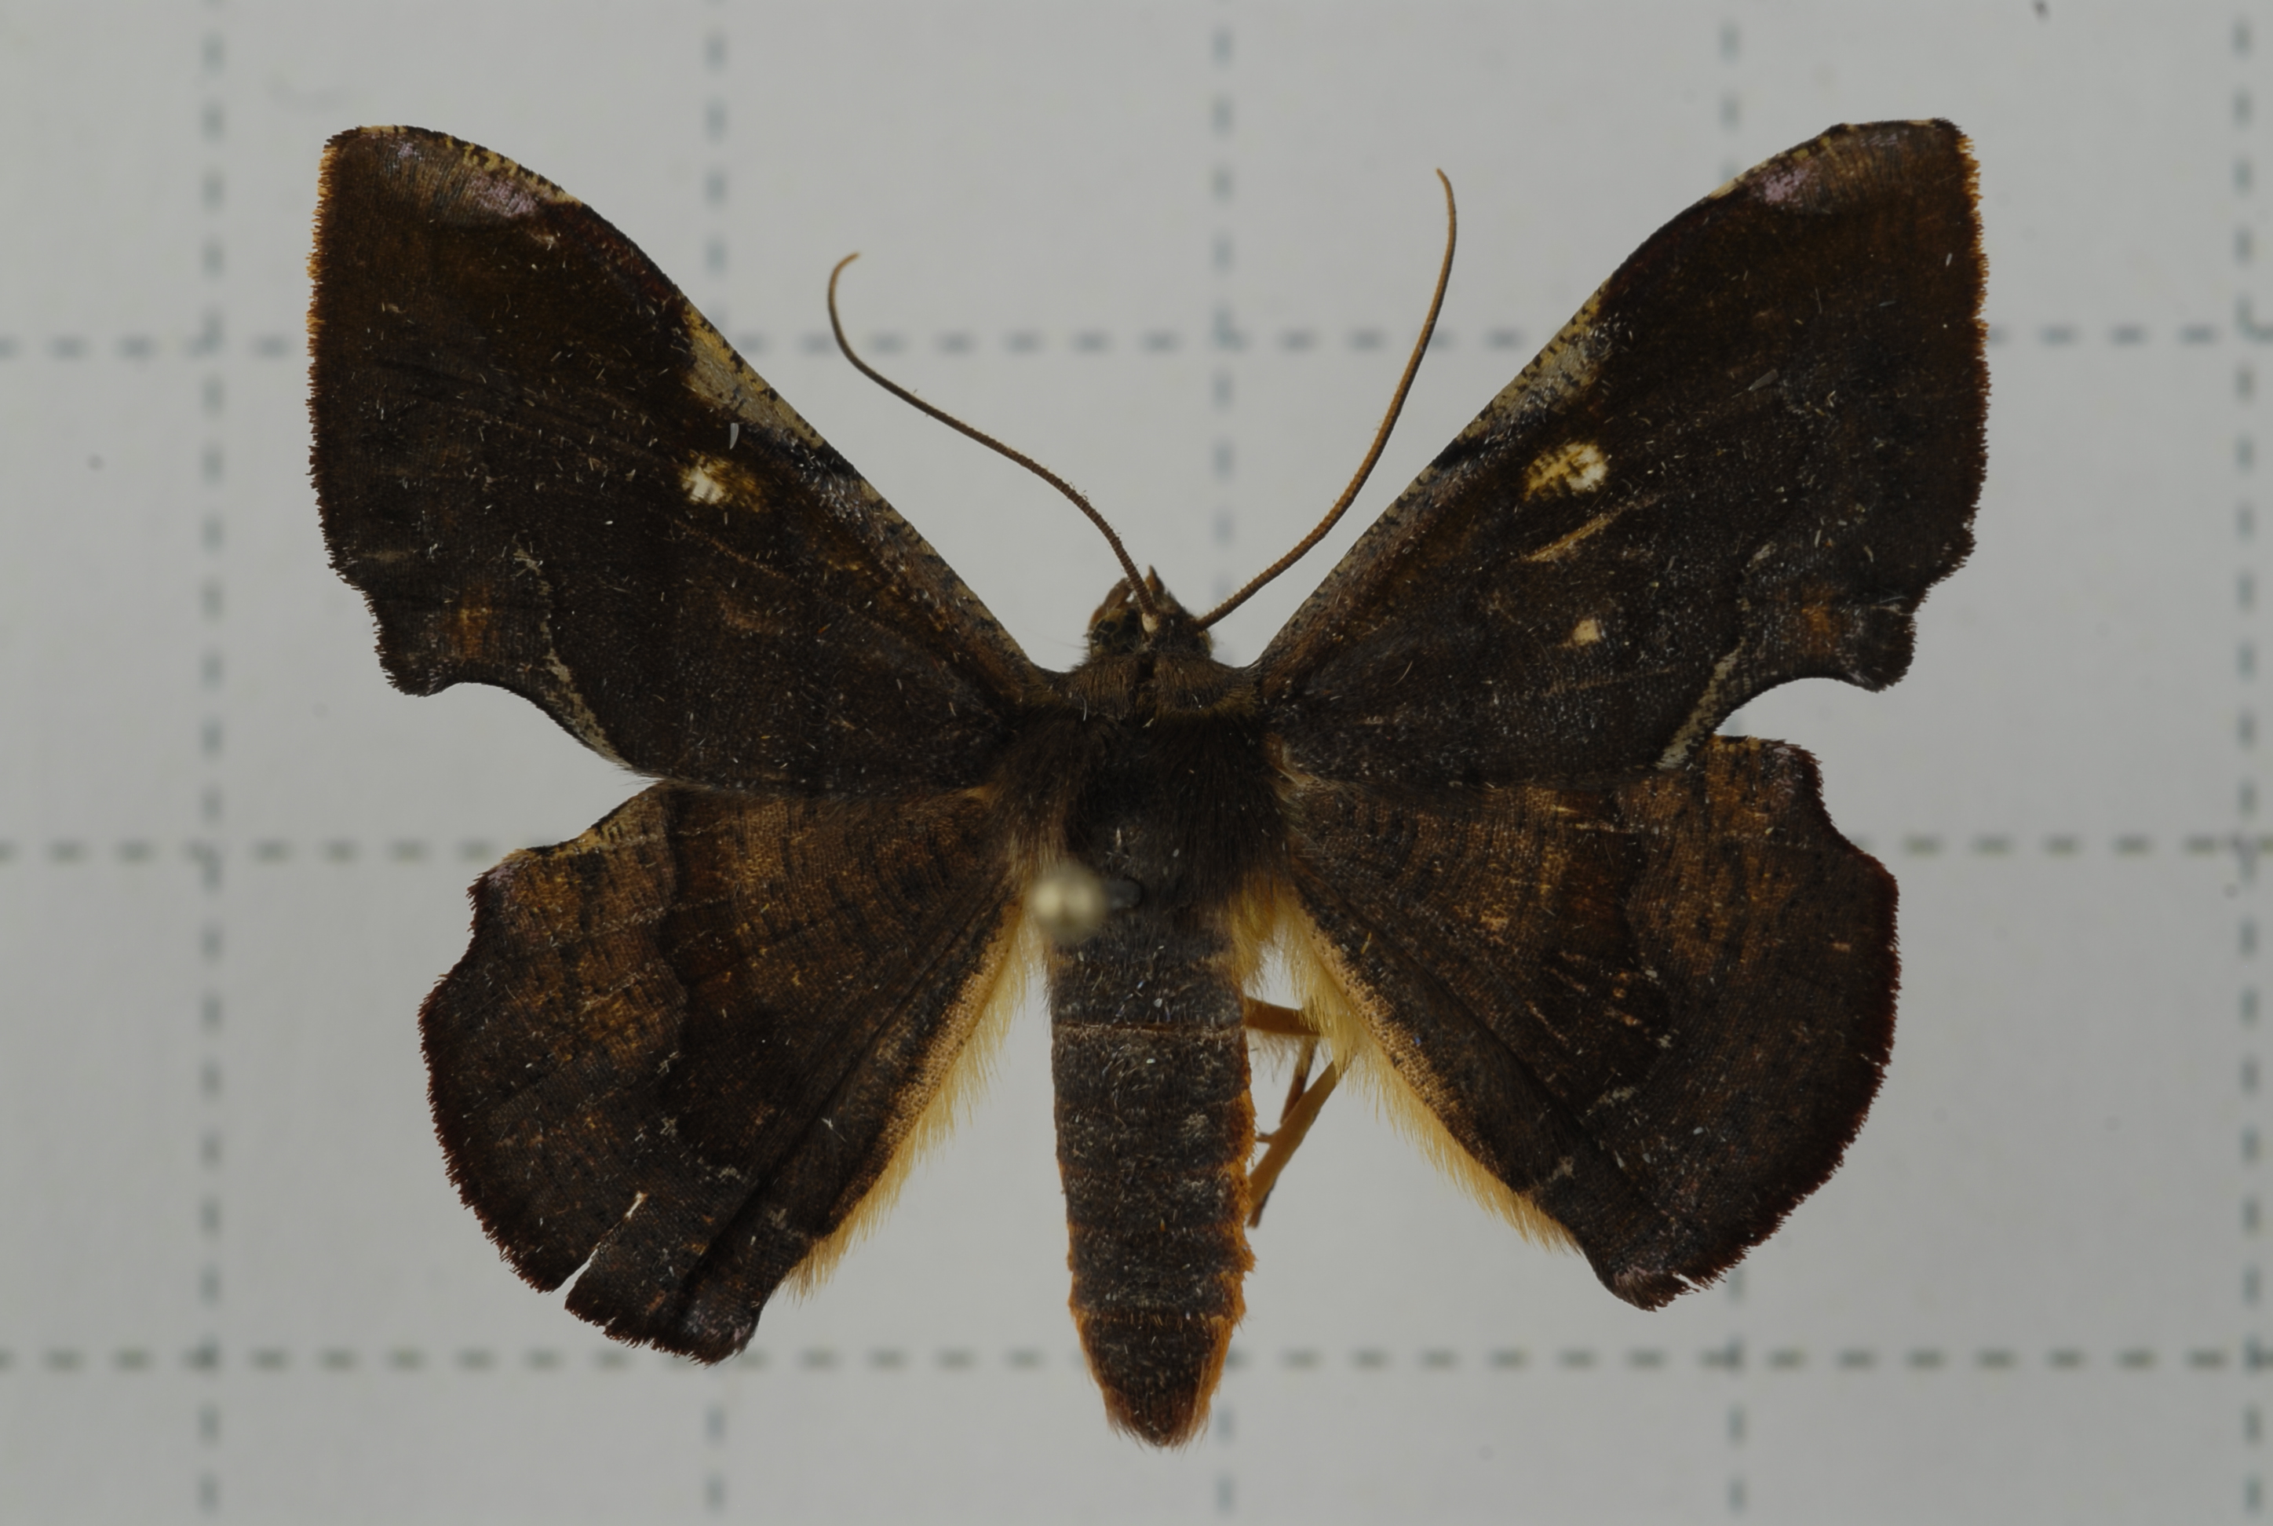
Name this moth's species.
Fascellina chromataria
